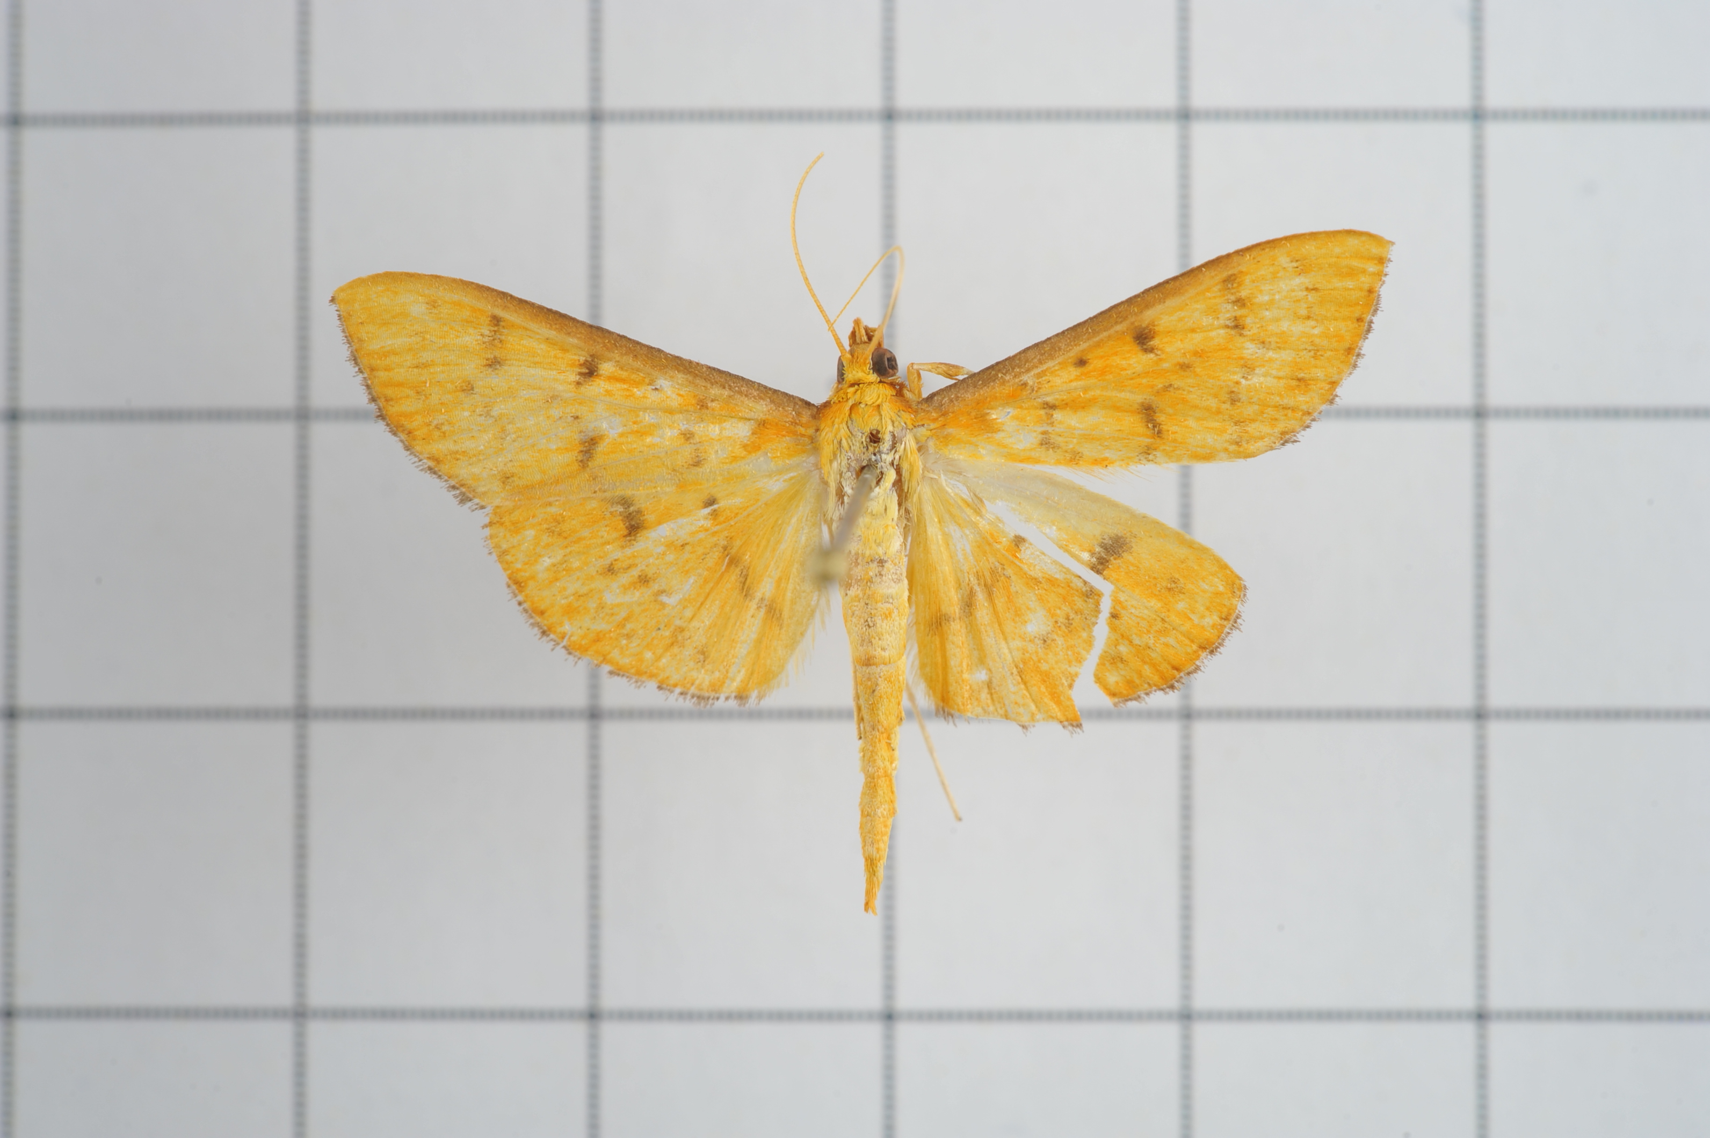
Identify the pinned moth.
Caldubotys caldusalis
